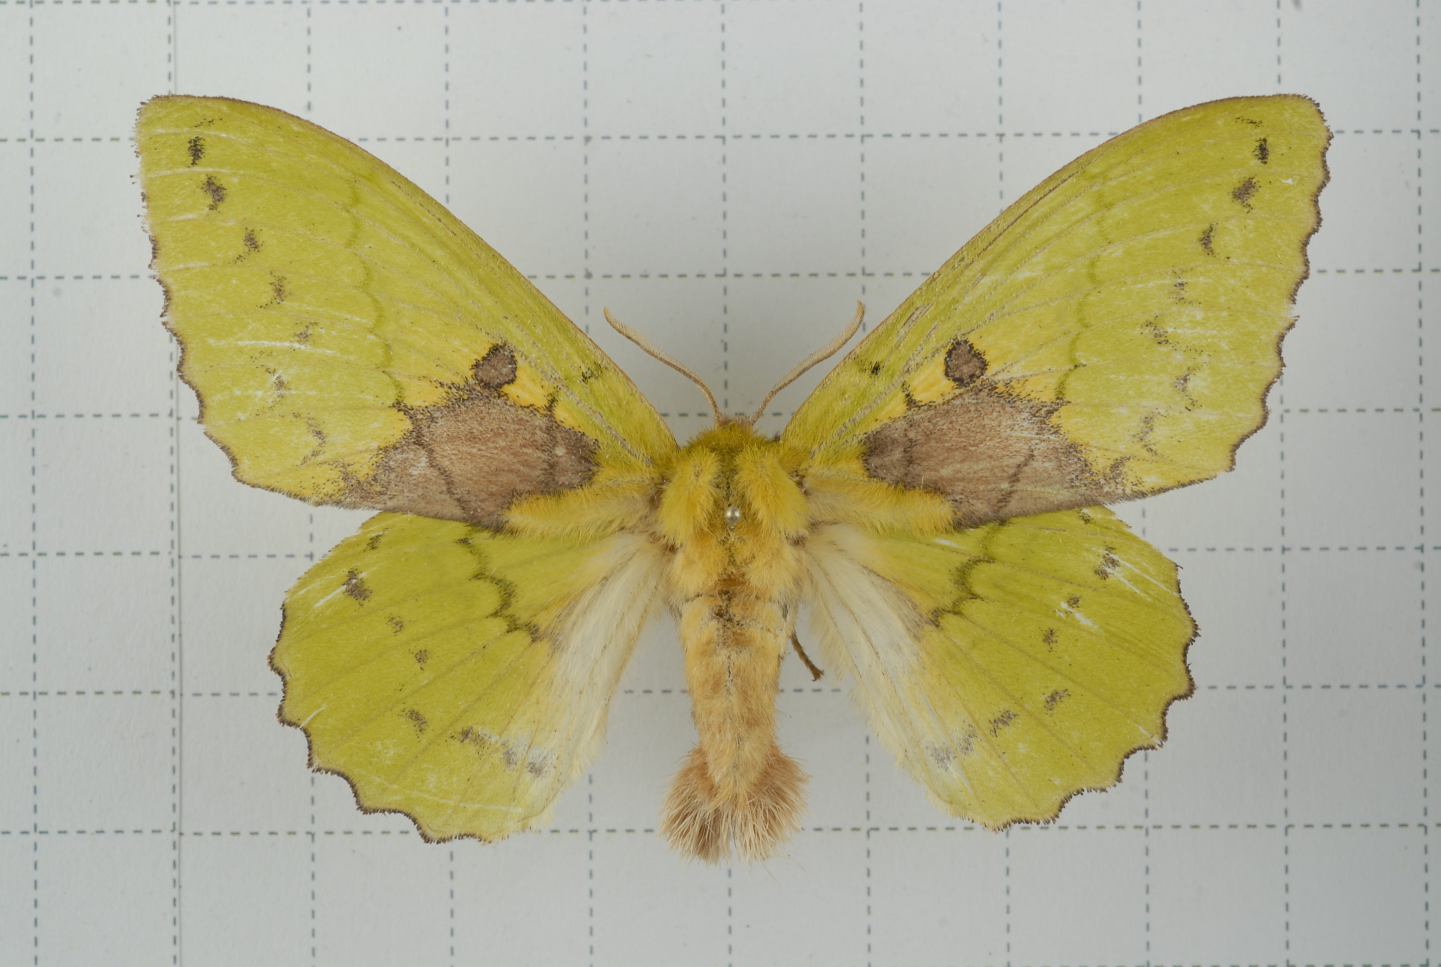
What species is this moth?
Trabala vishnou guttata
